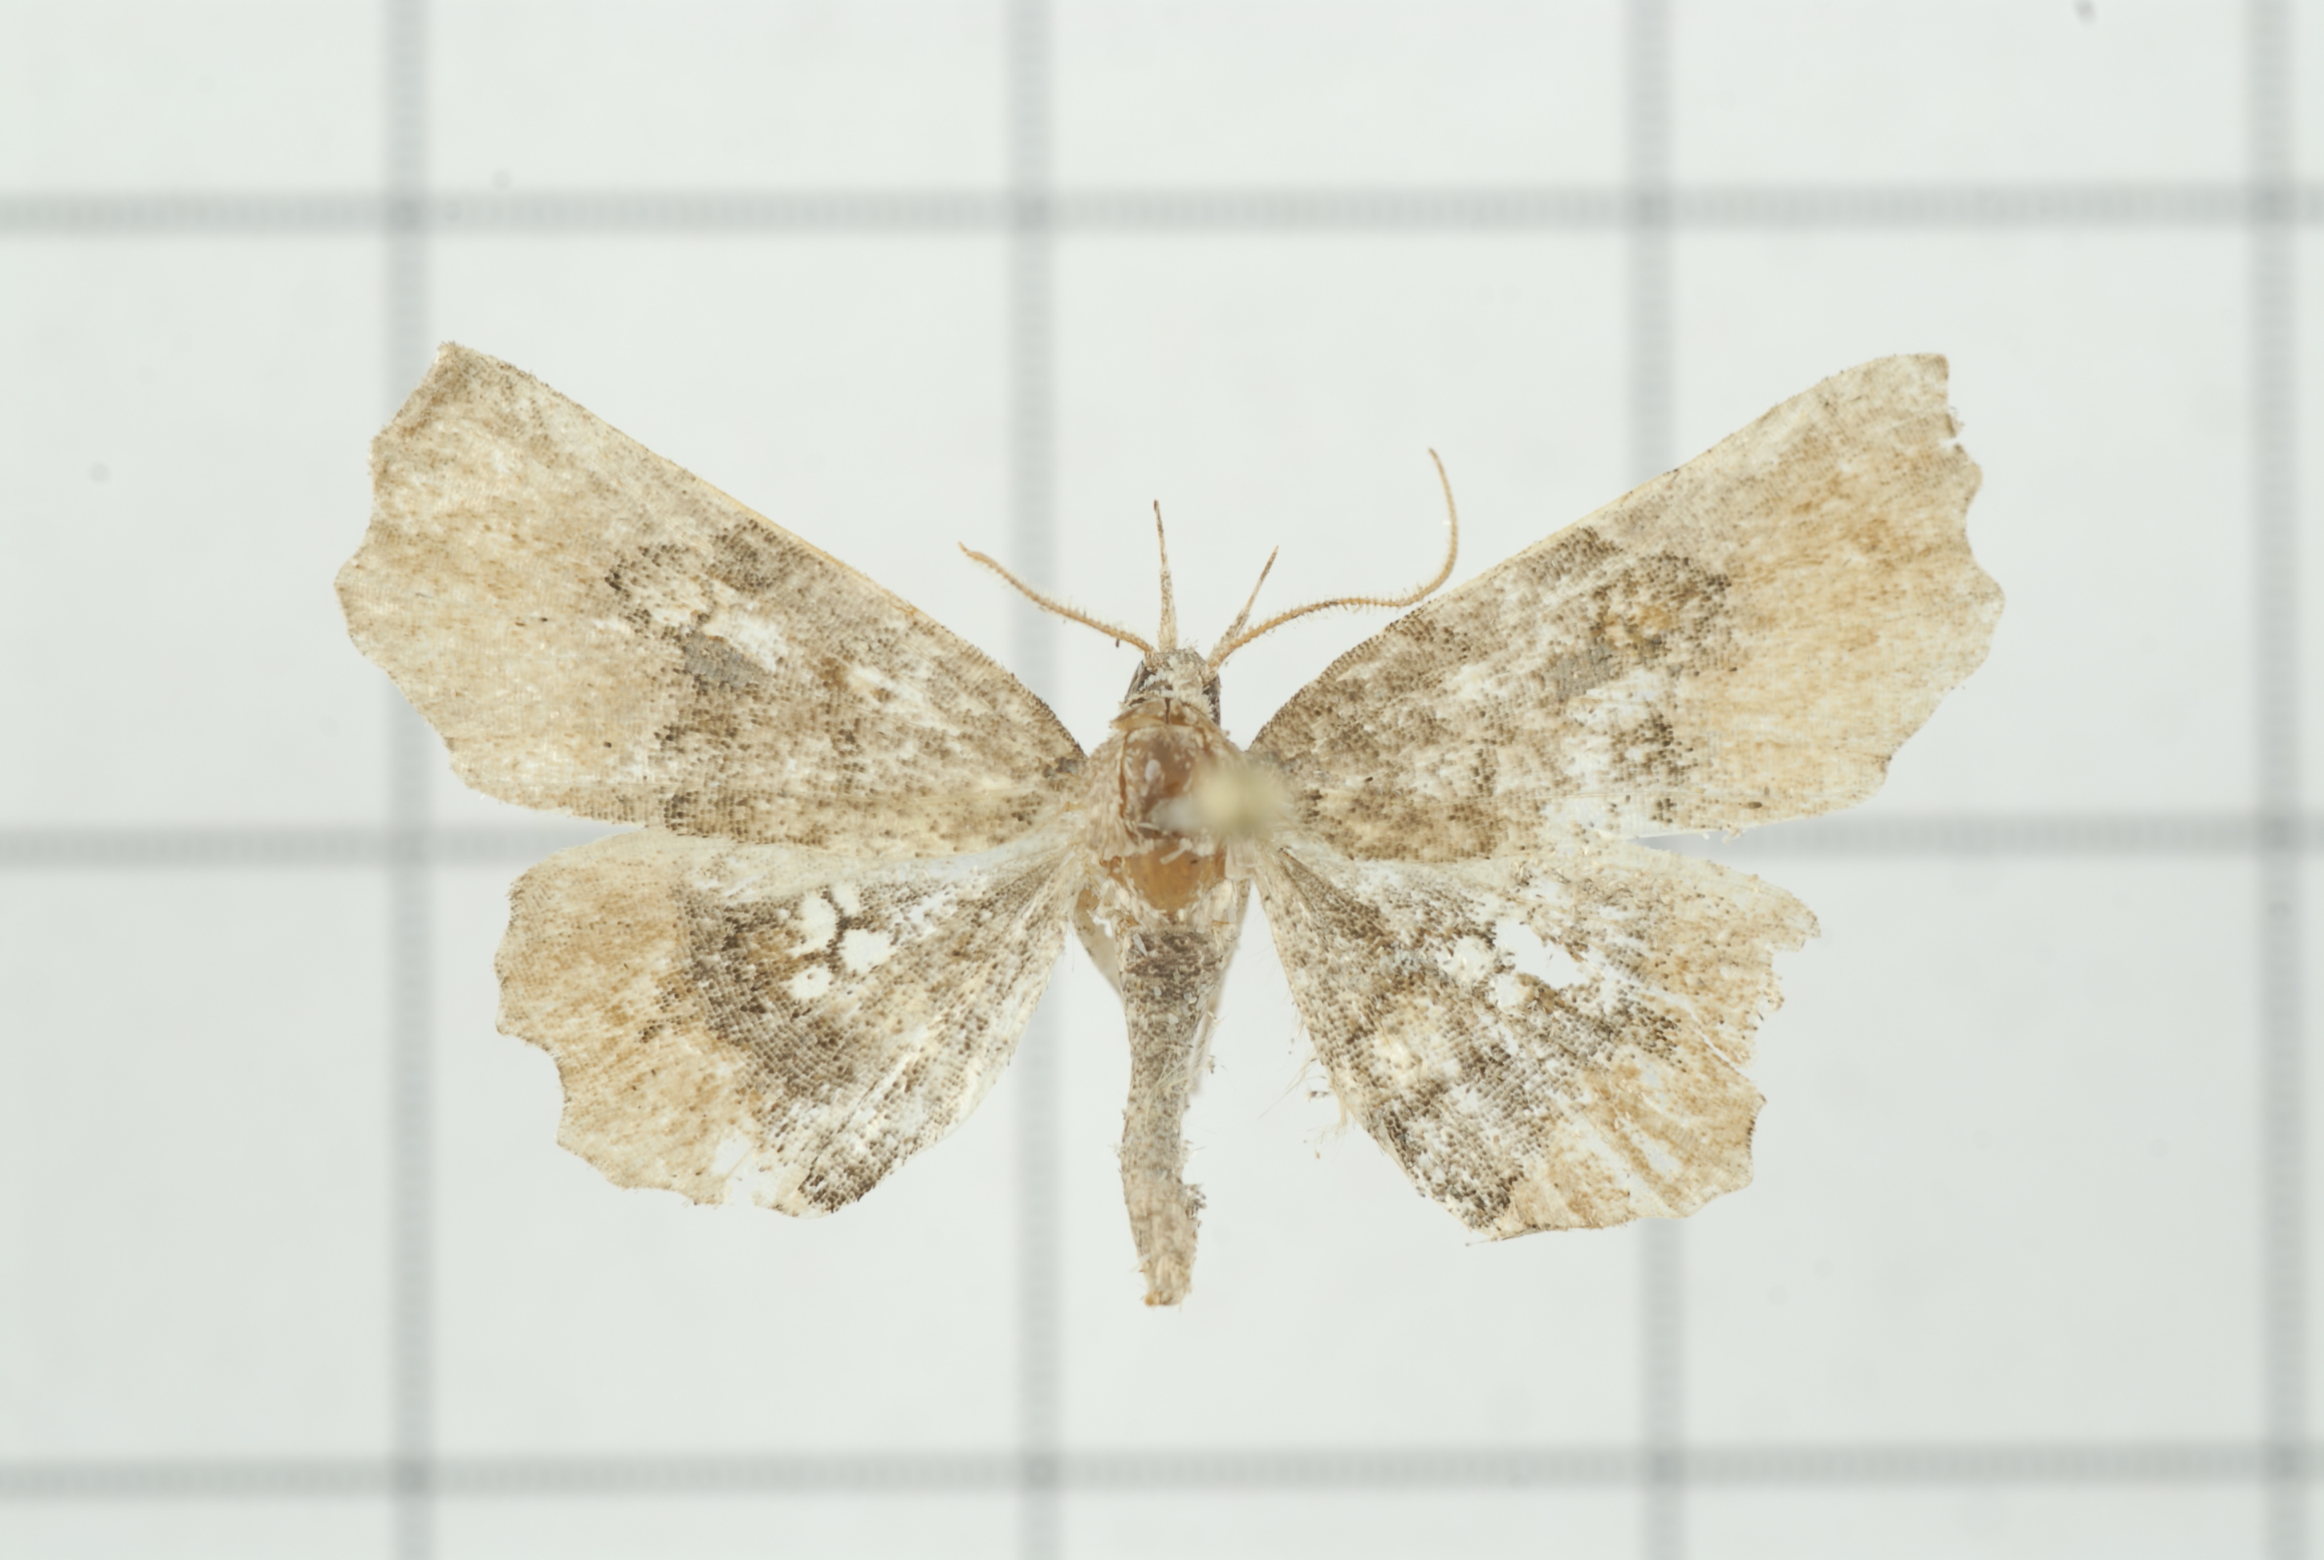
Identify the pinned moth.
Pangrapta vasava
